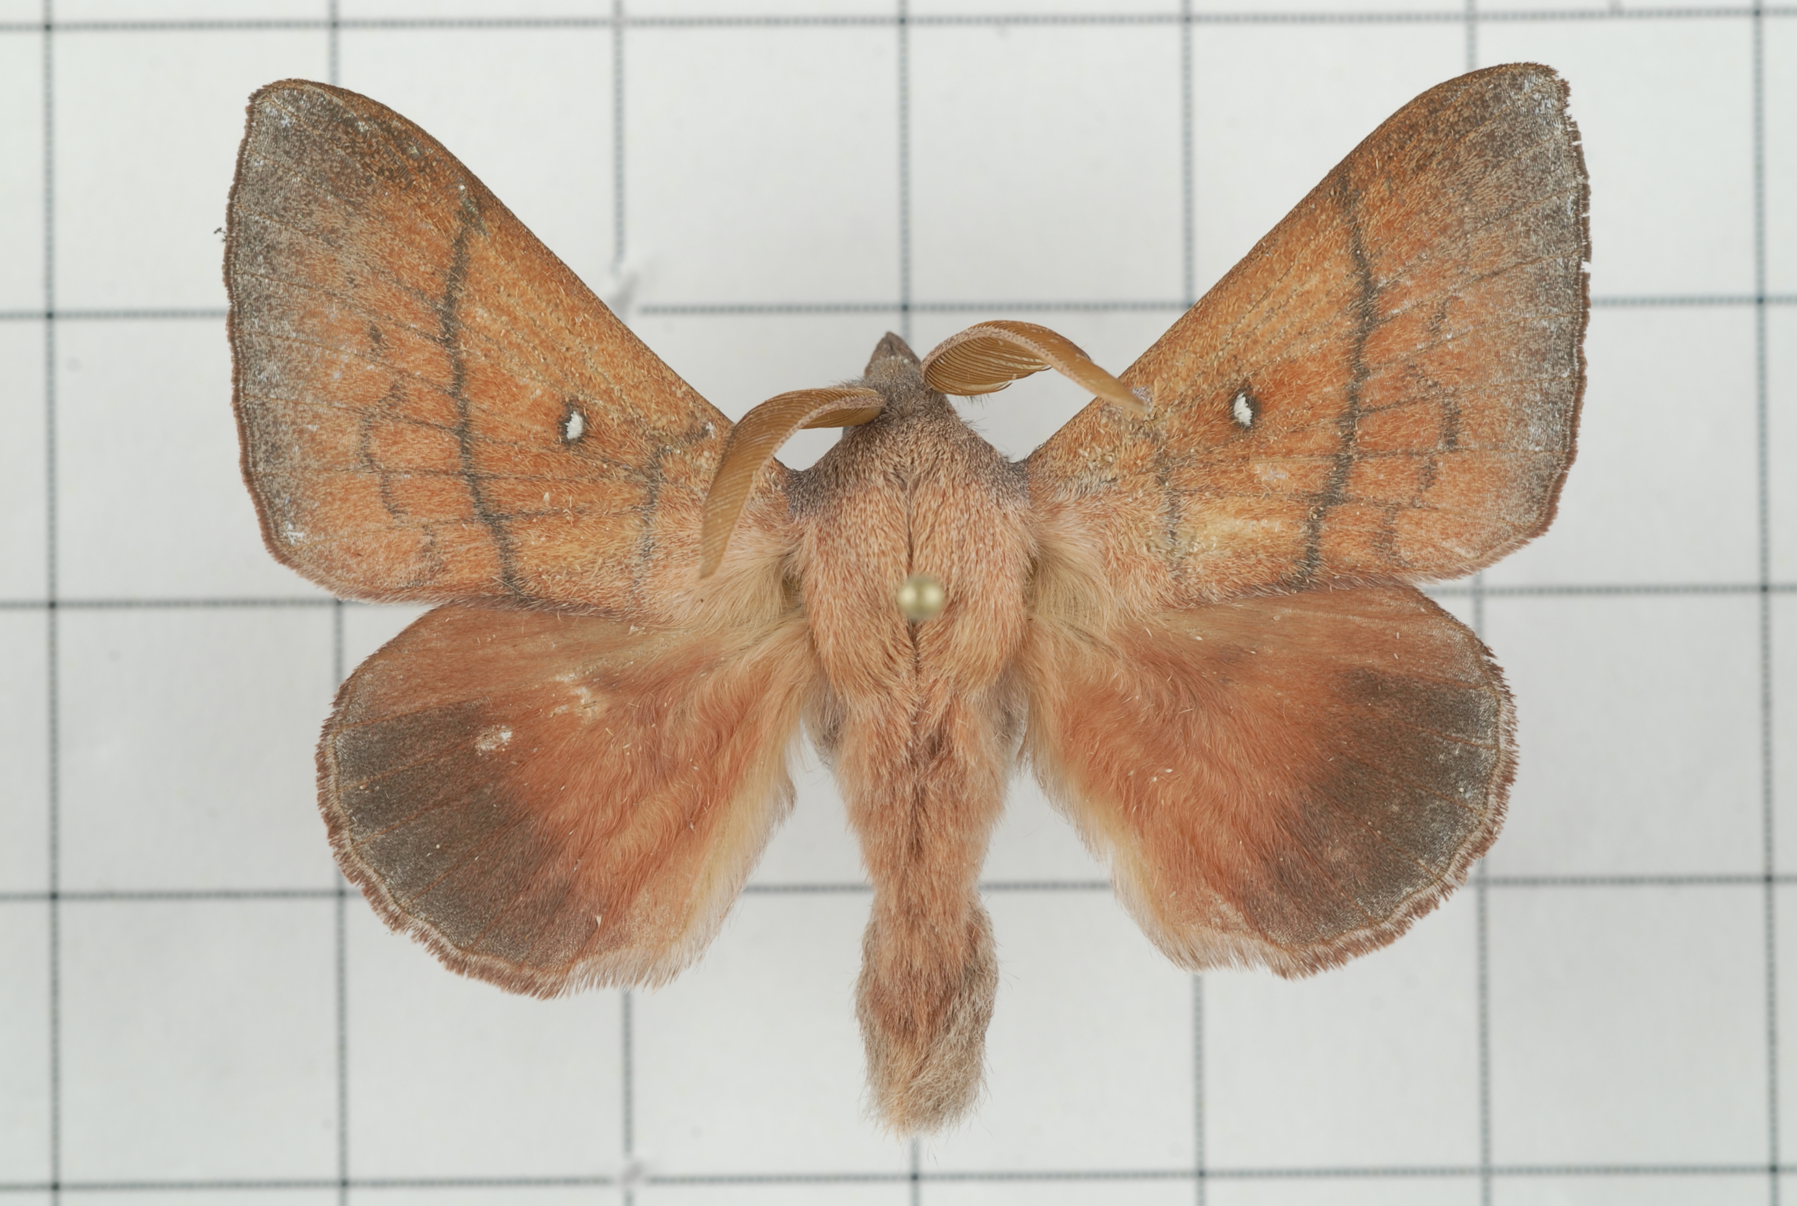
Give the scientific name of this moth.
Odonestis bheroba formosae
